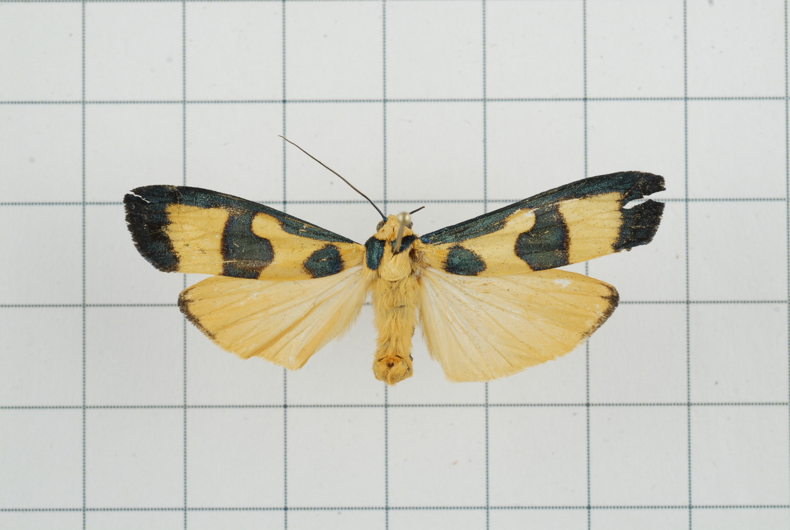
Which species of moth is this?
Chrysaeglia magnifica
